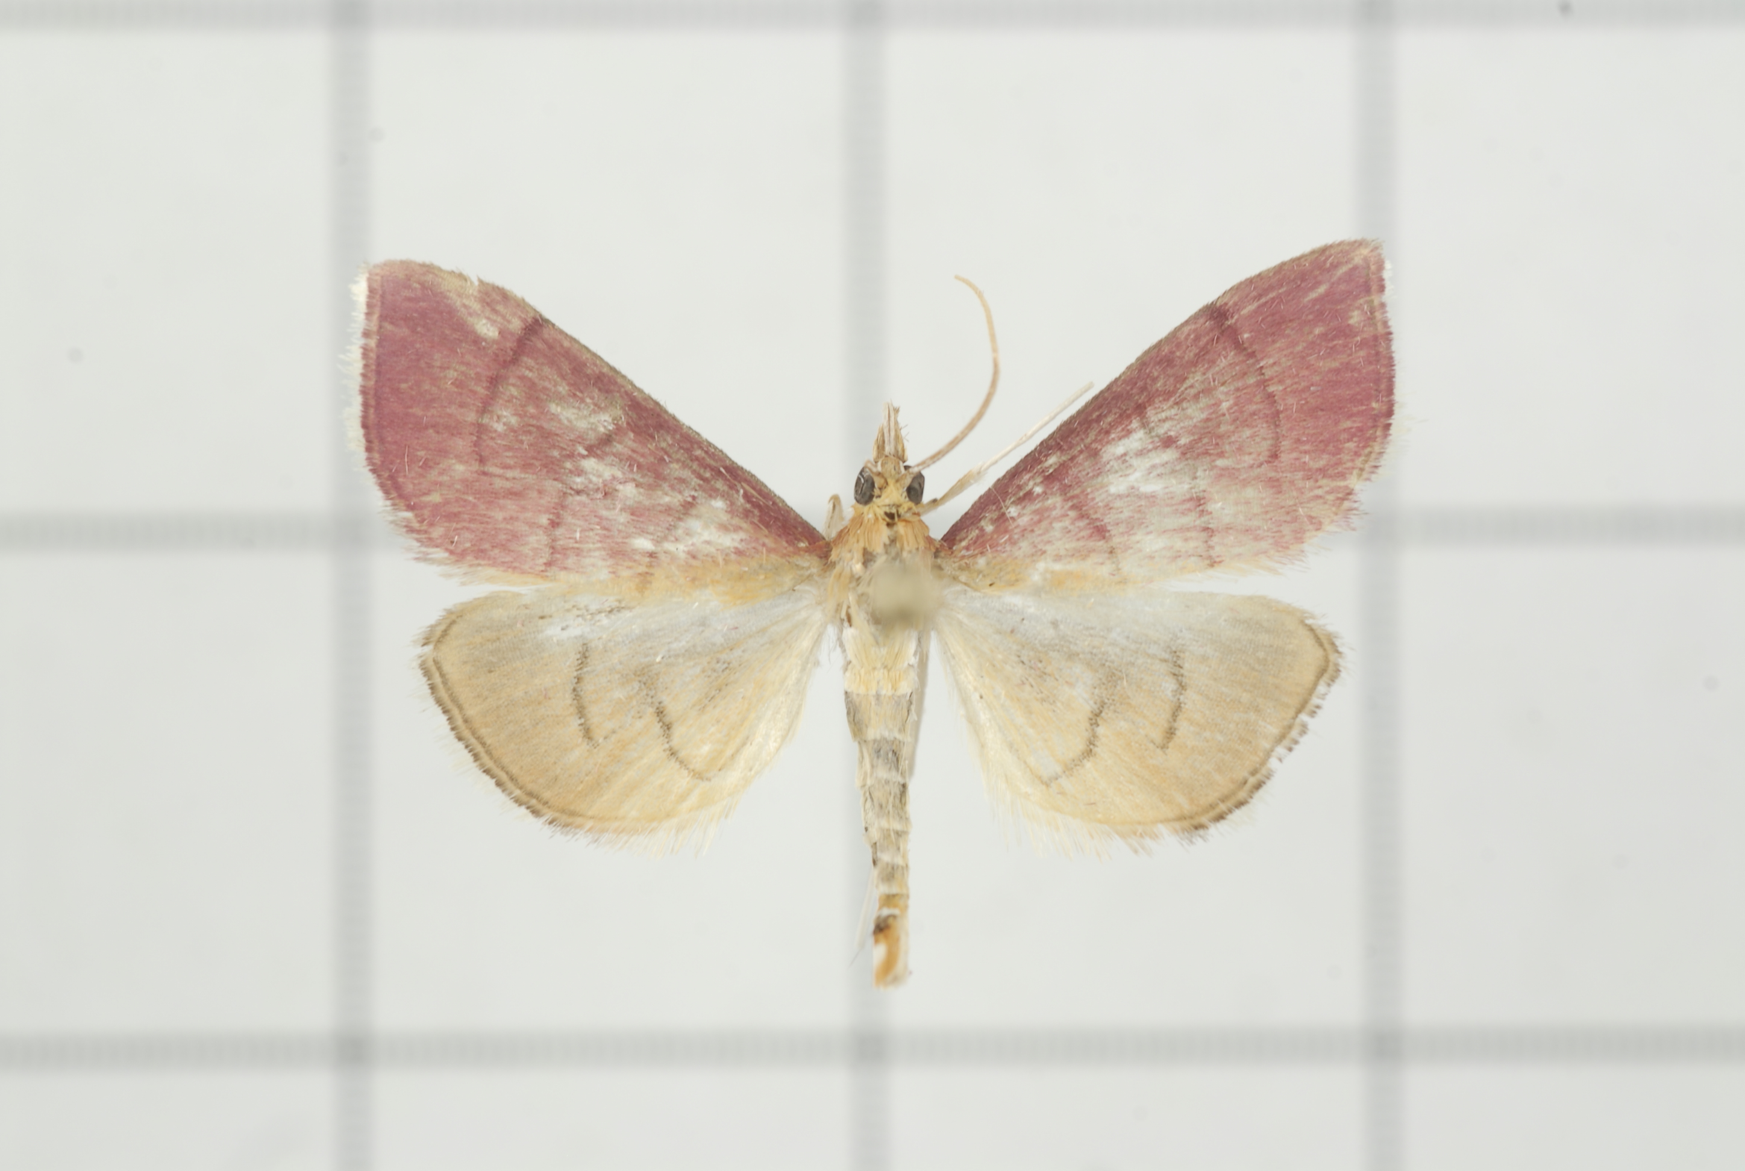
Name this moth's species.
Ecpyrrhorrhoe minnehaha
